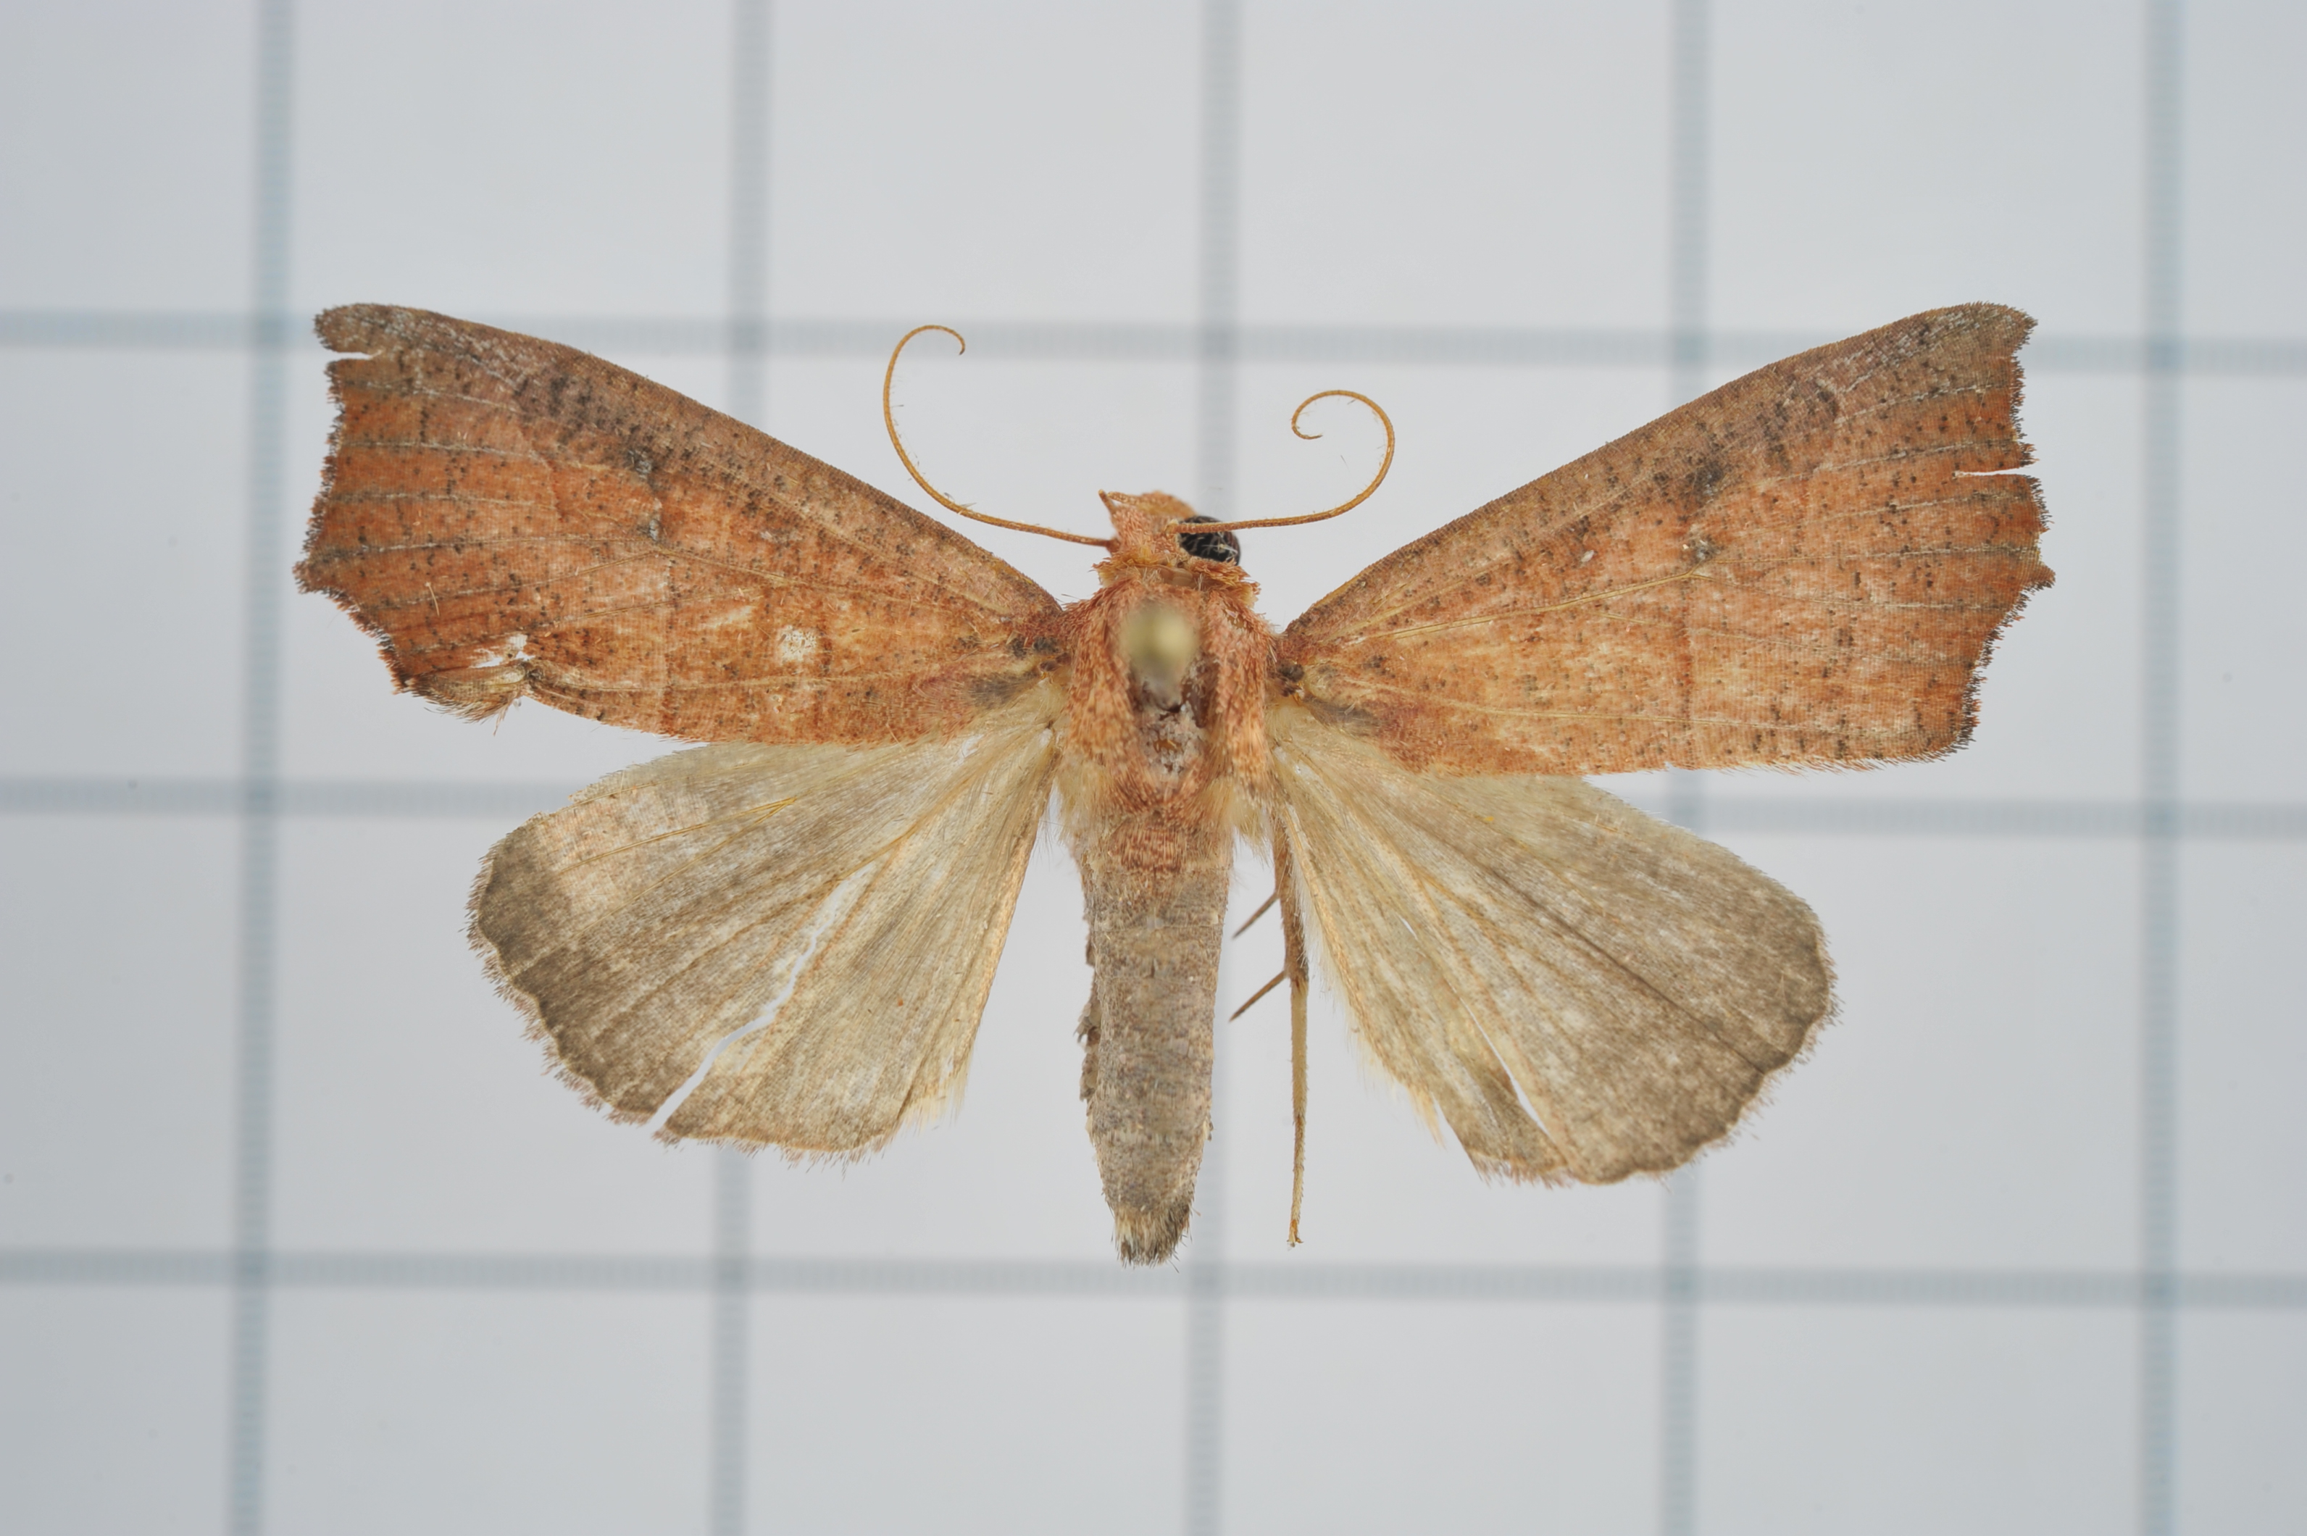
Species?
Gonitis mesogona
